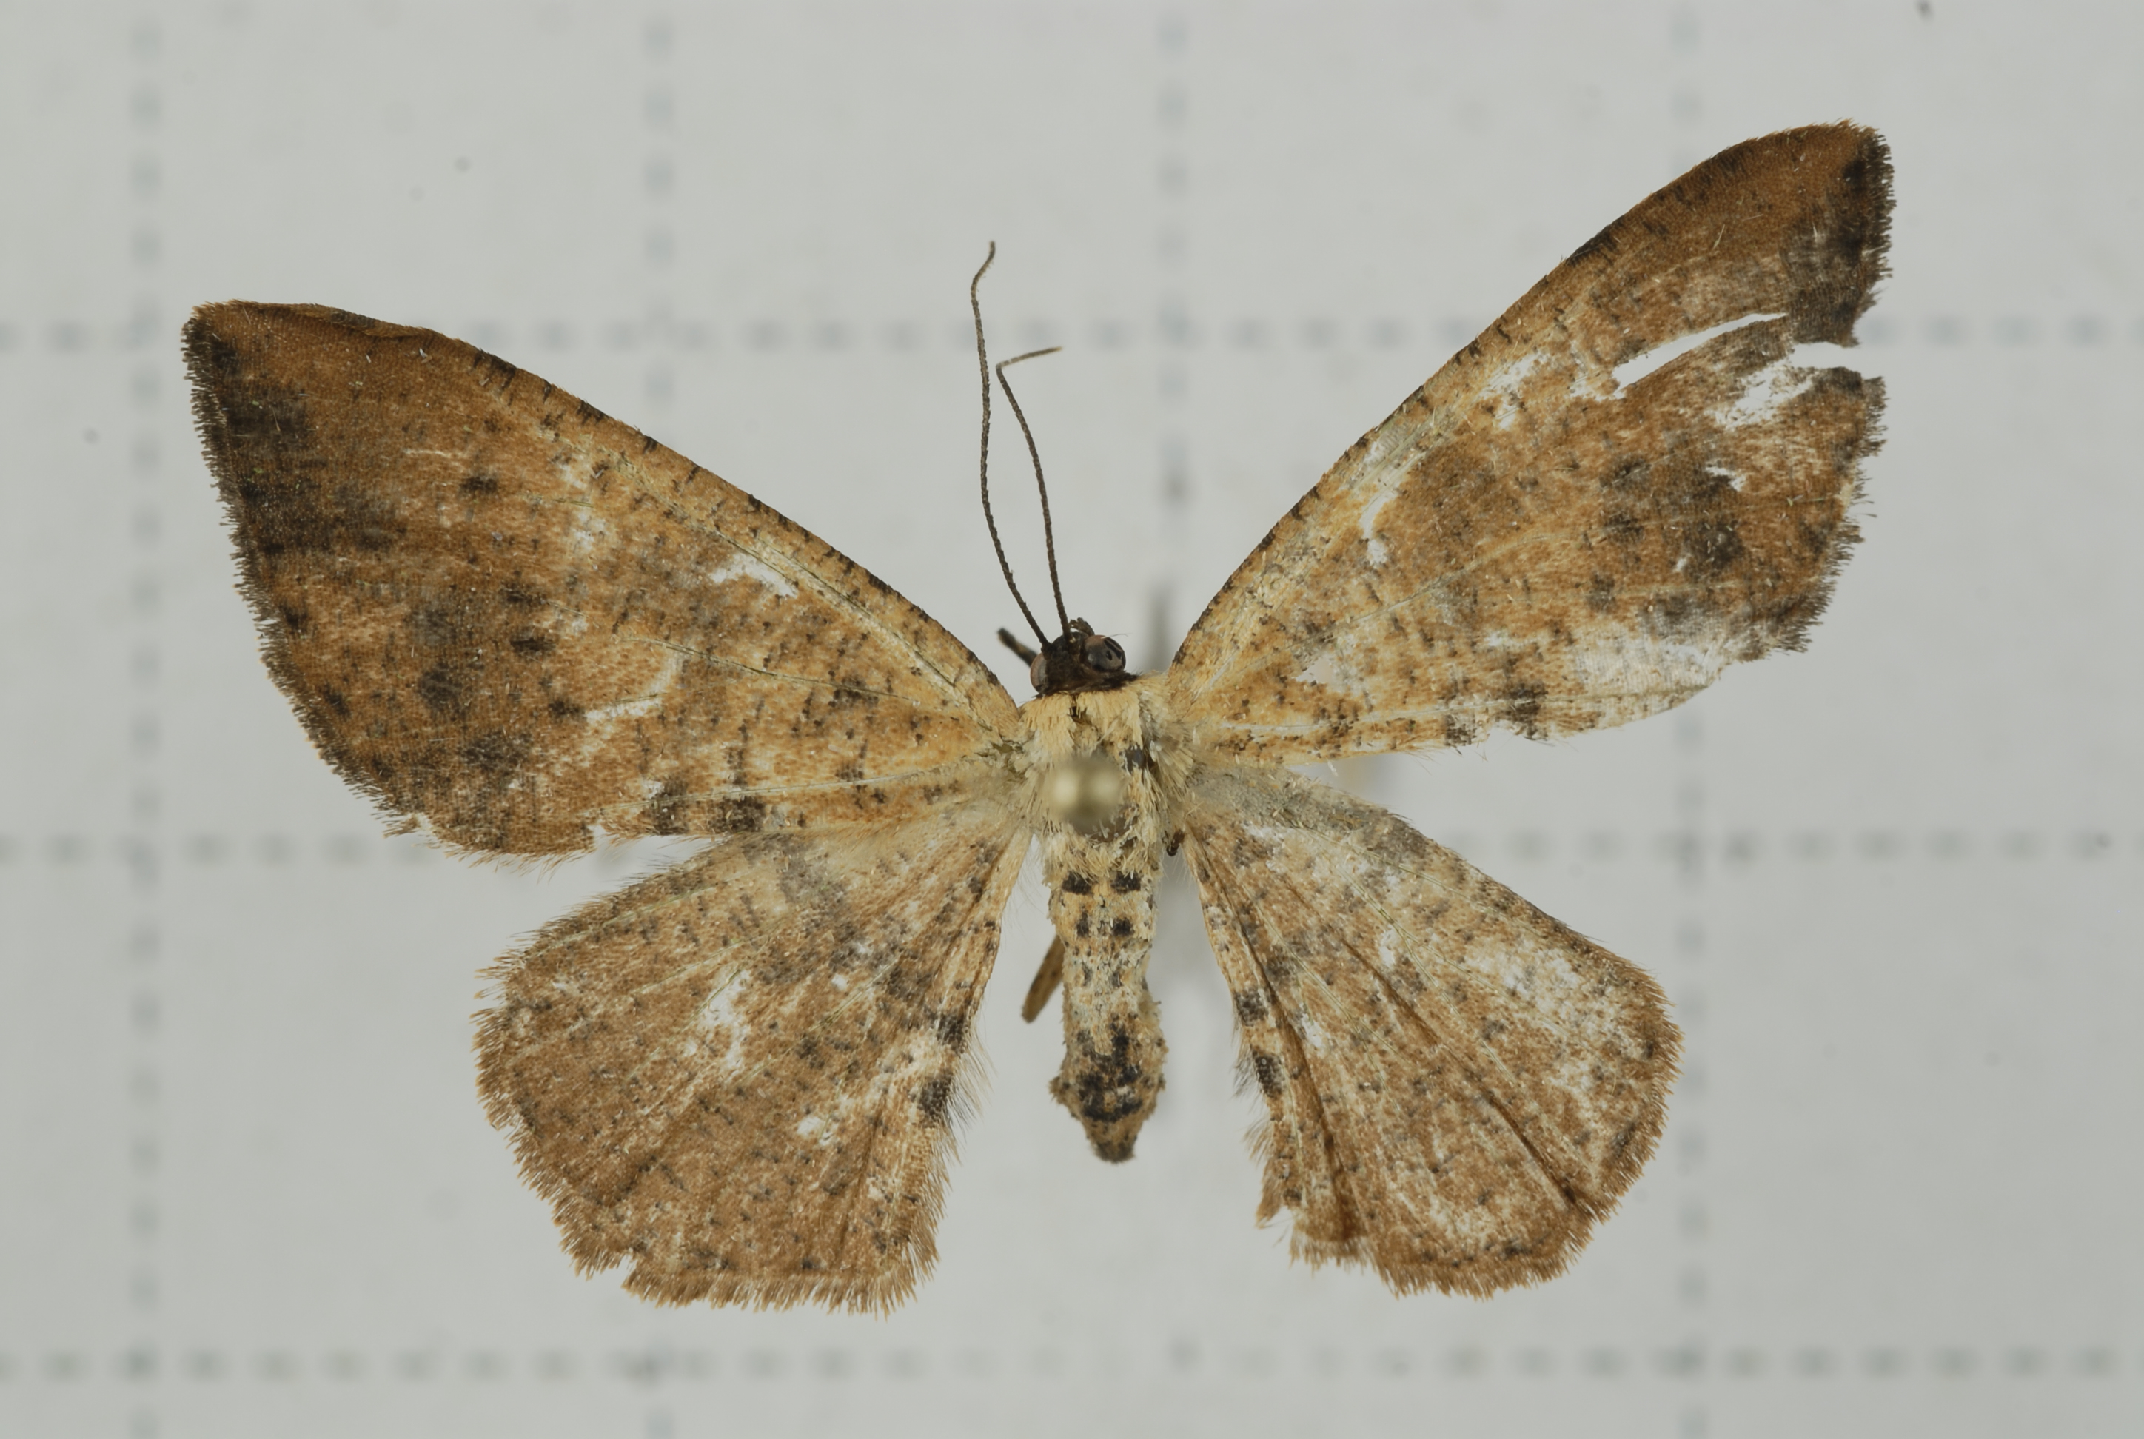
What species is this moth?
Lophobates inchoata
